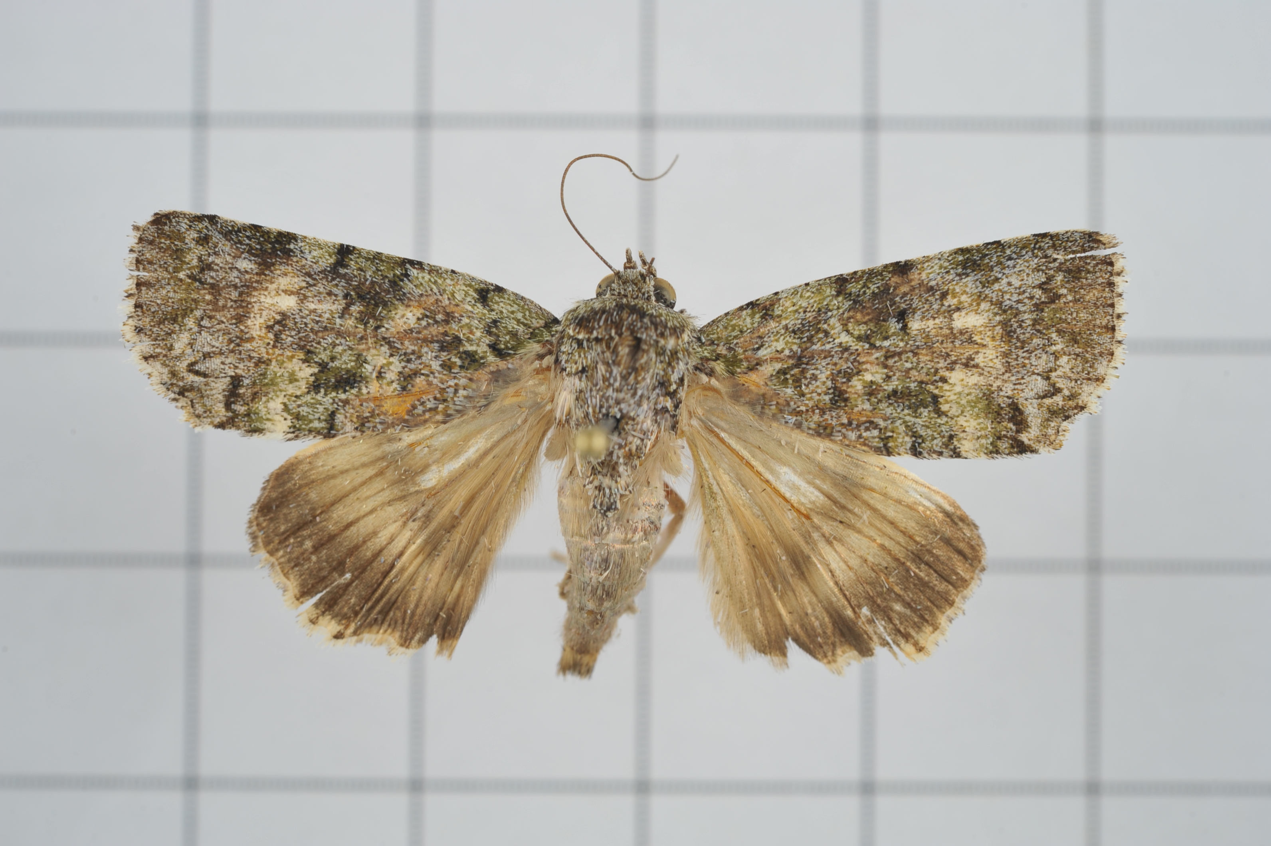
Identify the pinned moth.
Blenina quinaria
